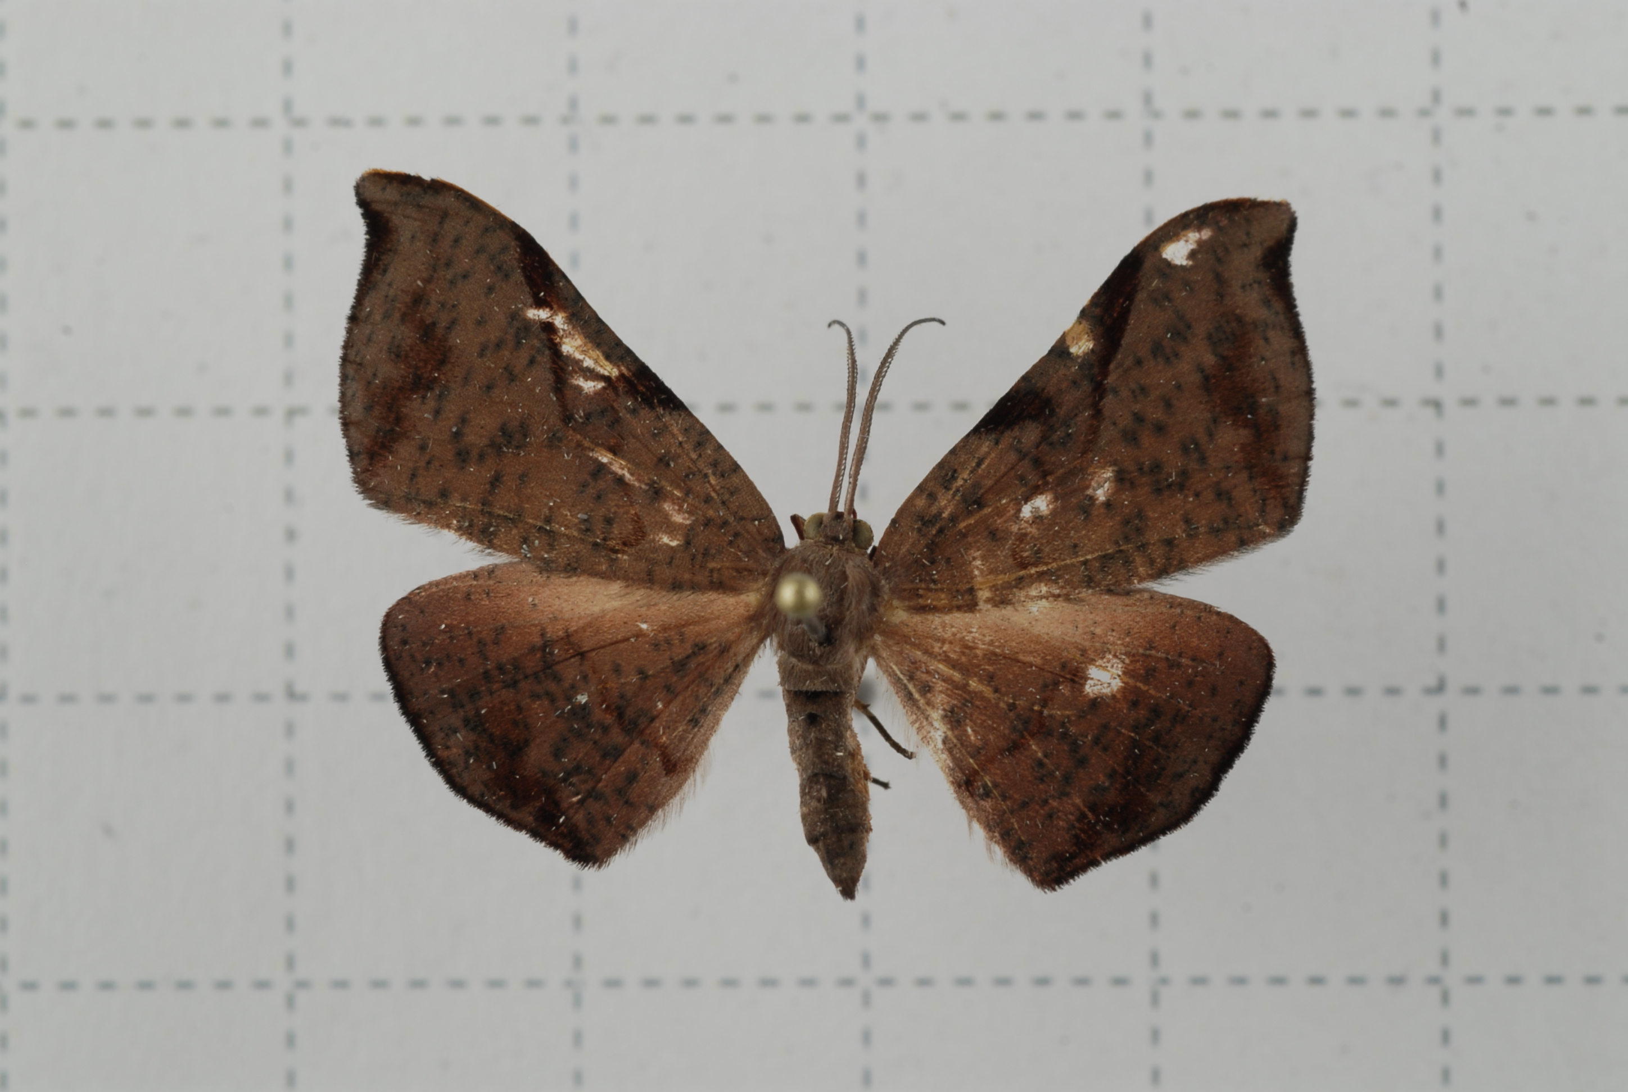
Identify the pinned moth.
Hypochrosis baenzigeri
